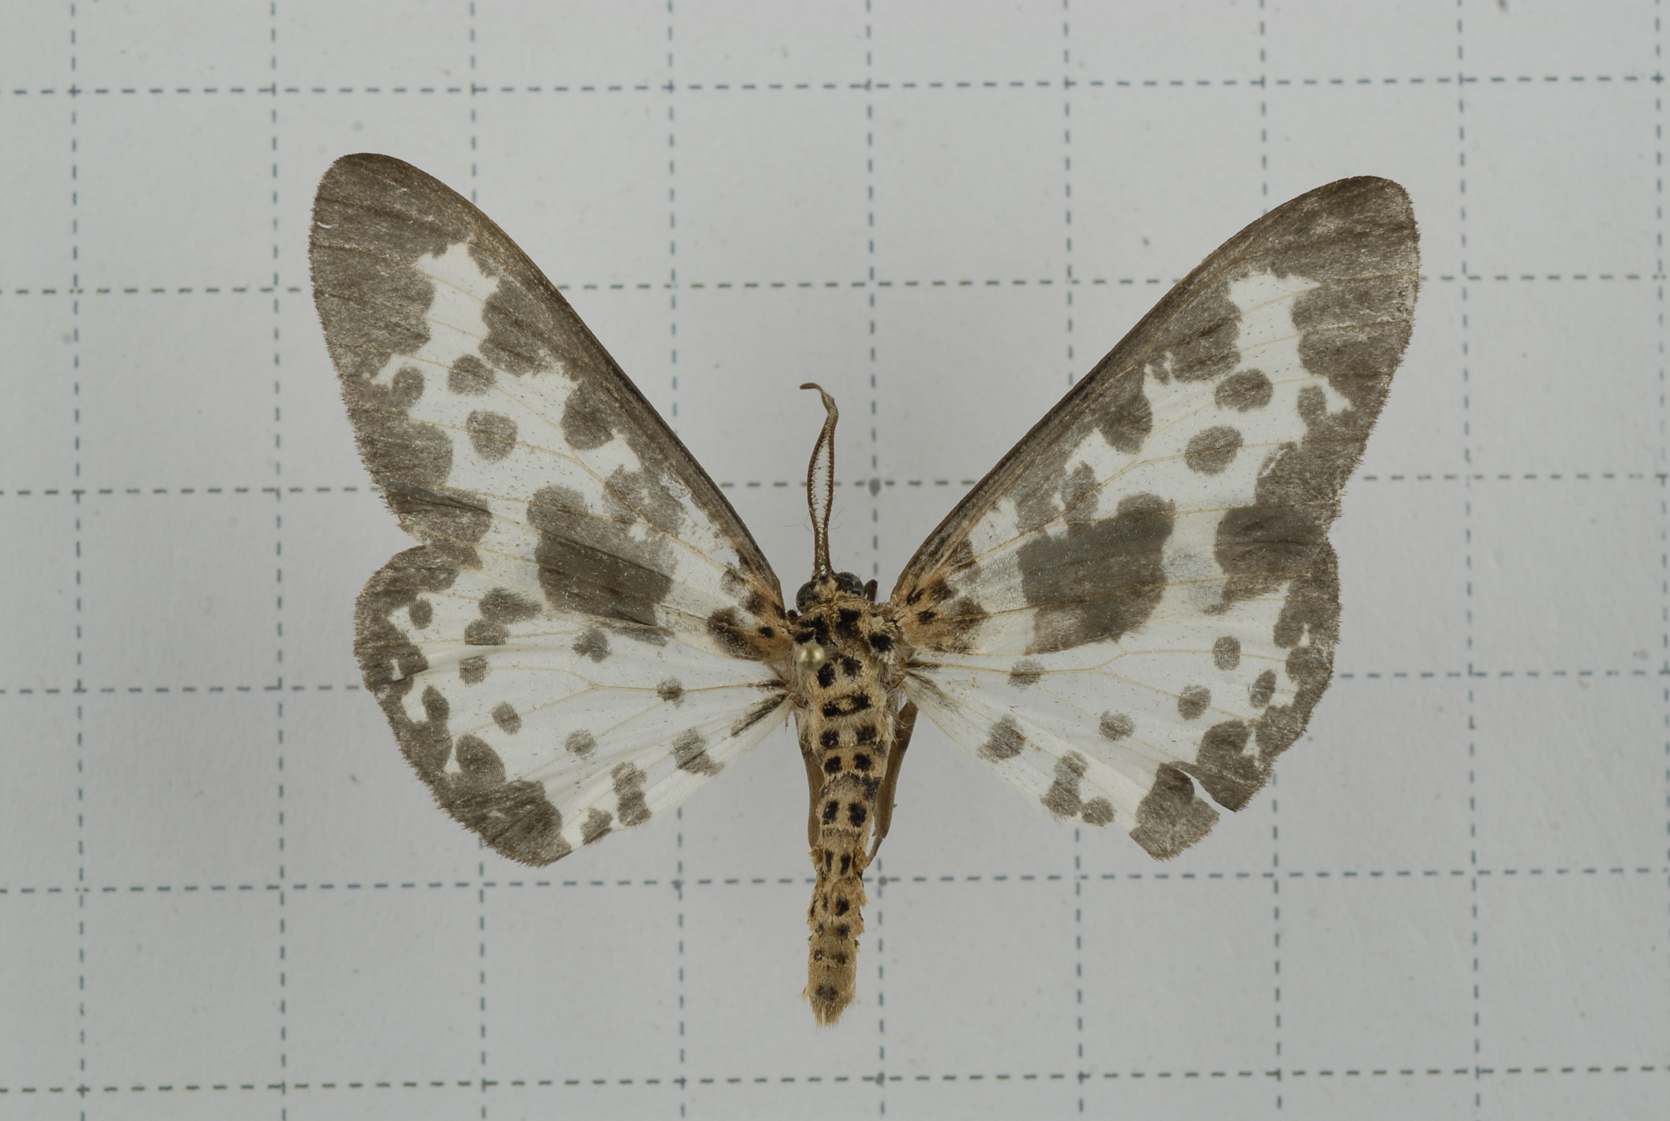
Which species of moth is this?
Percnia longitermen
